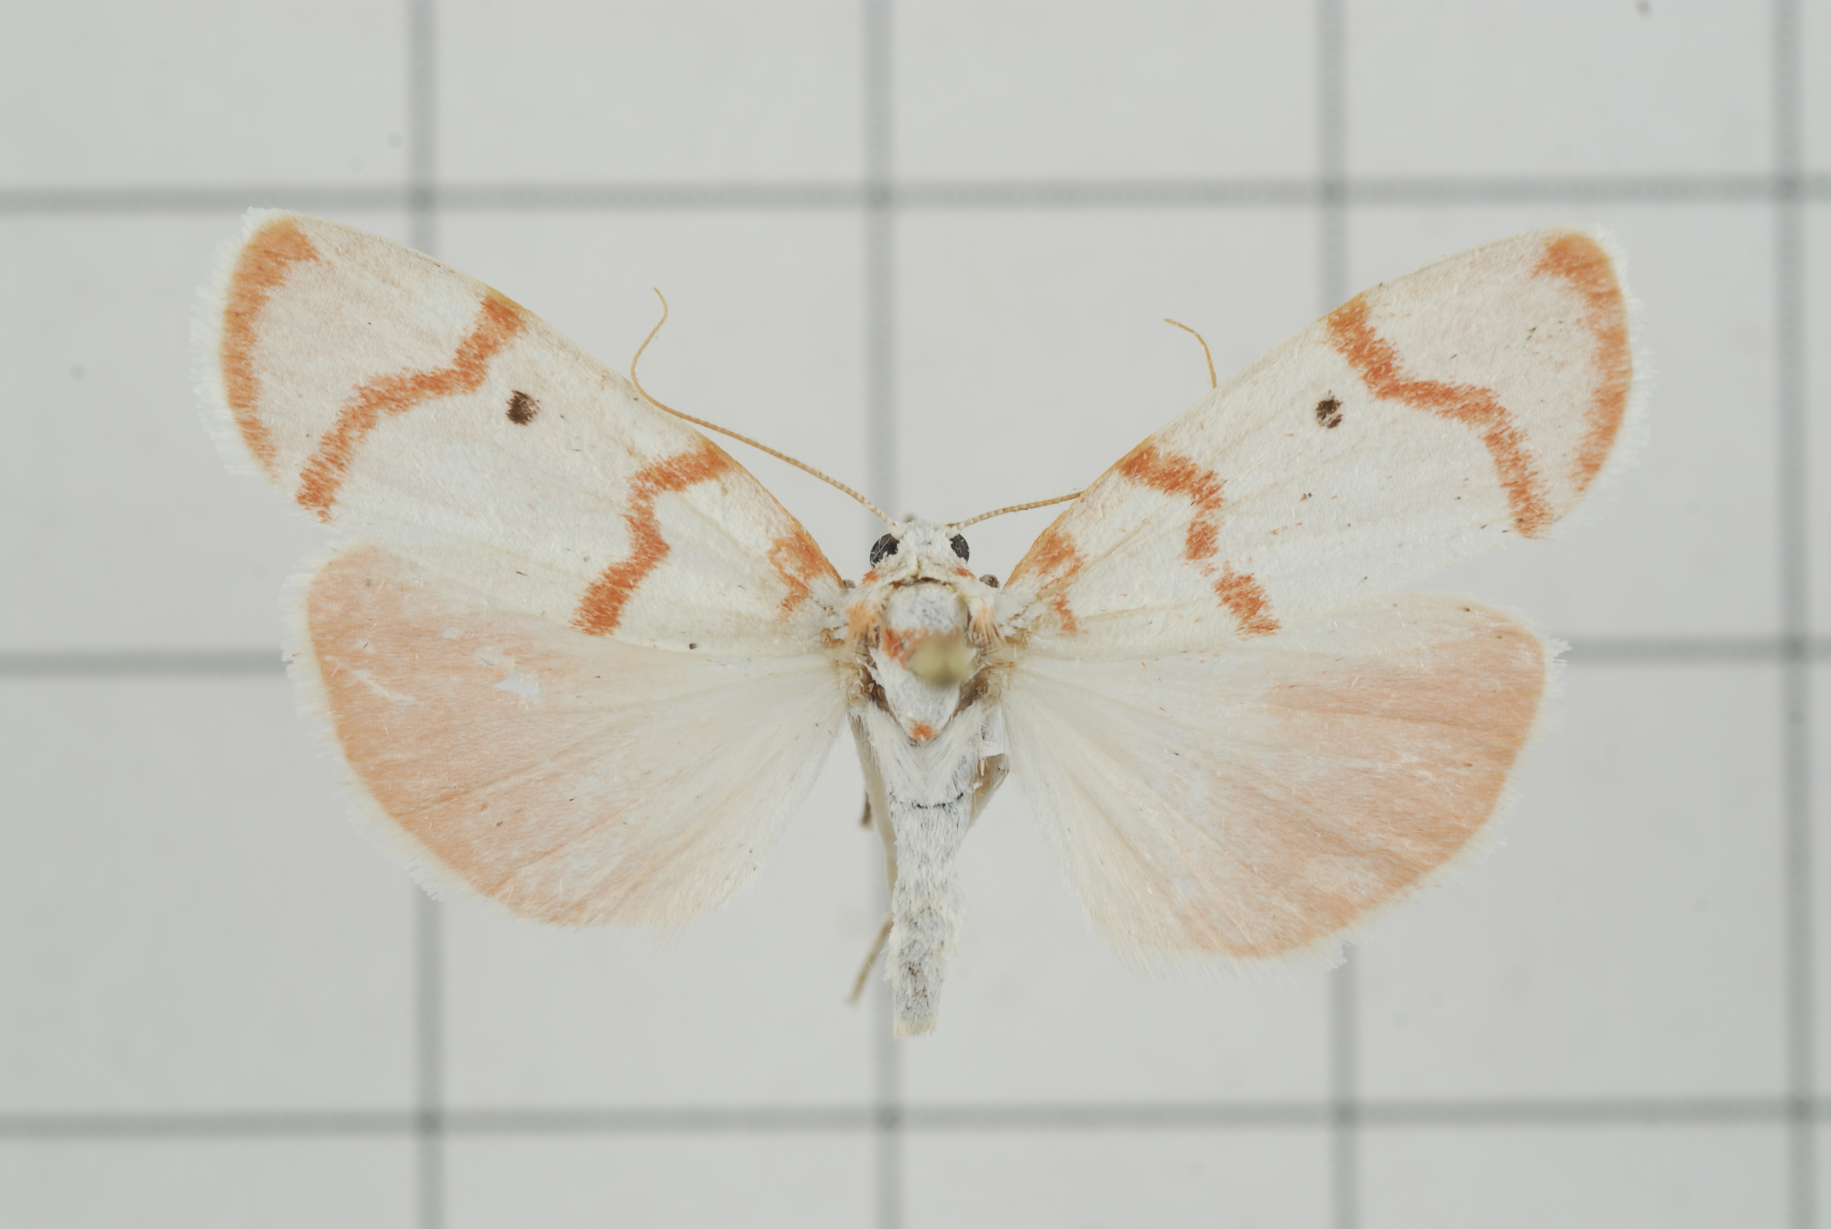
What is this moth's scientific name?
Cyana hamata hamata
